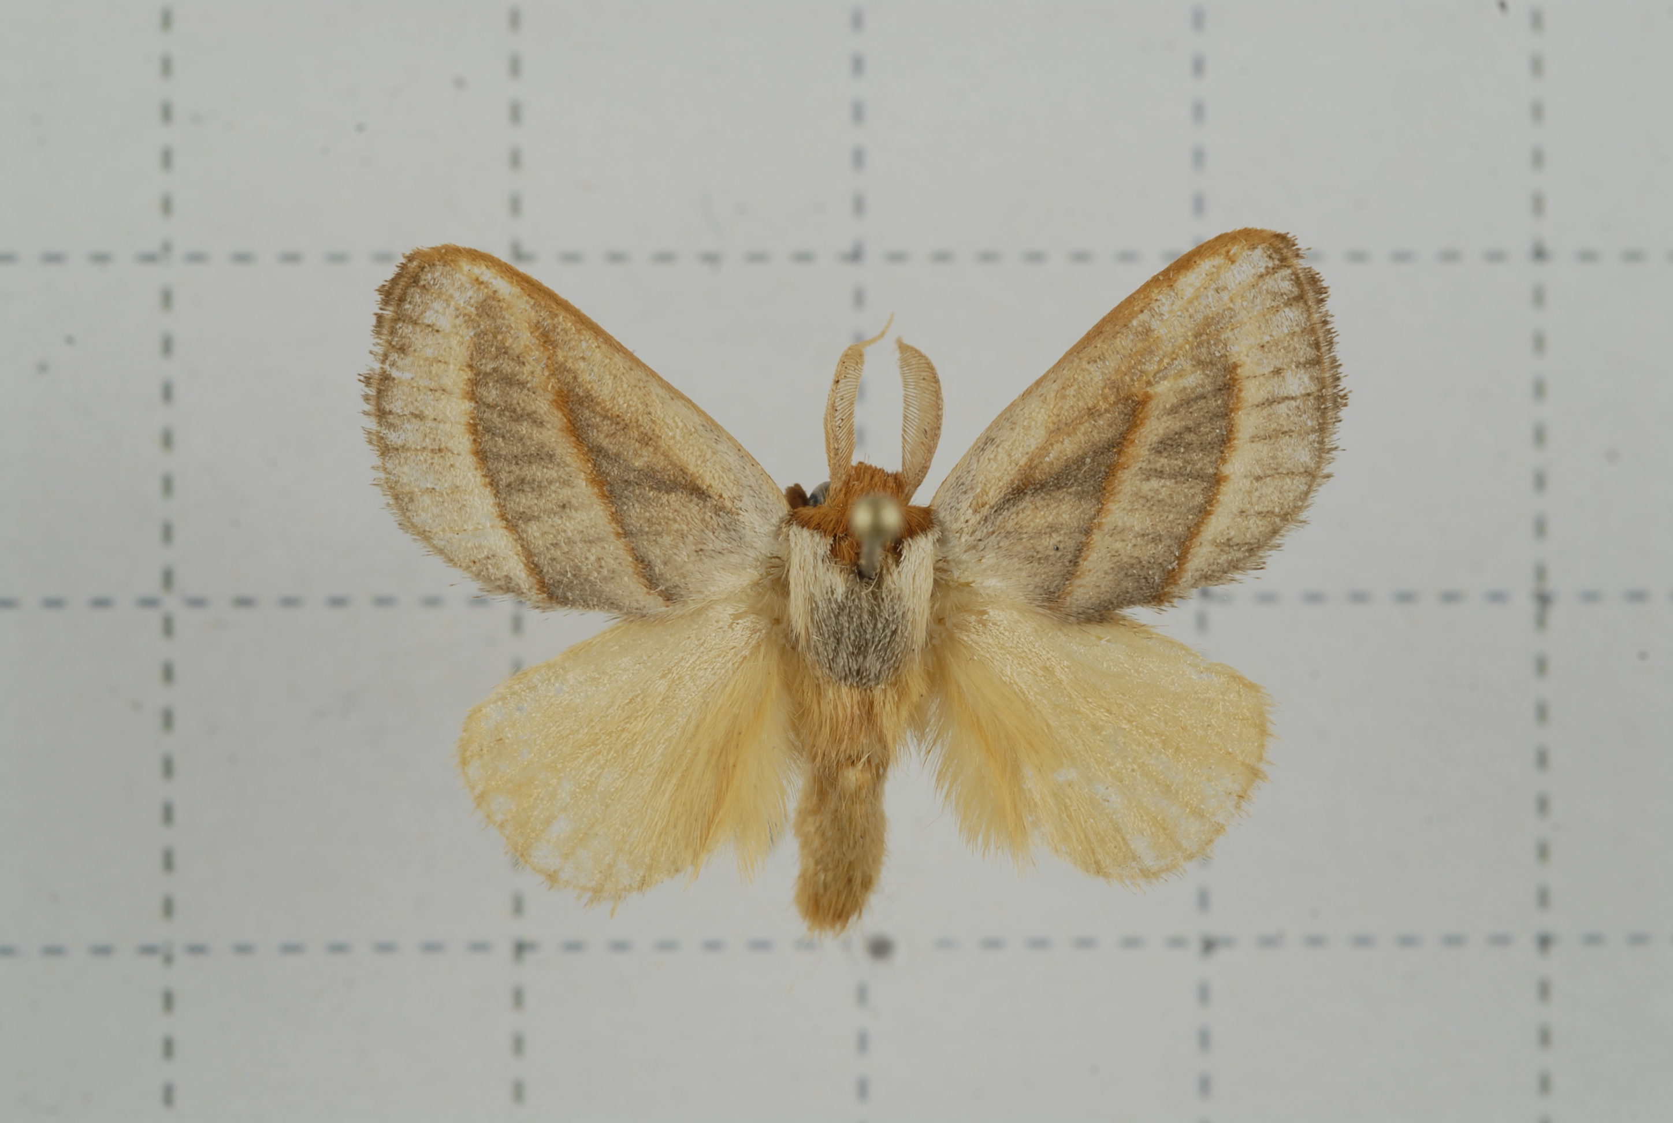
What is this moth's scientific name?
Cania heppneri
